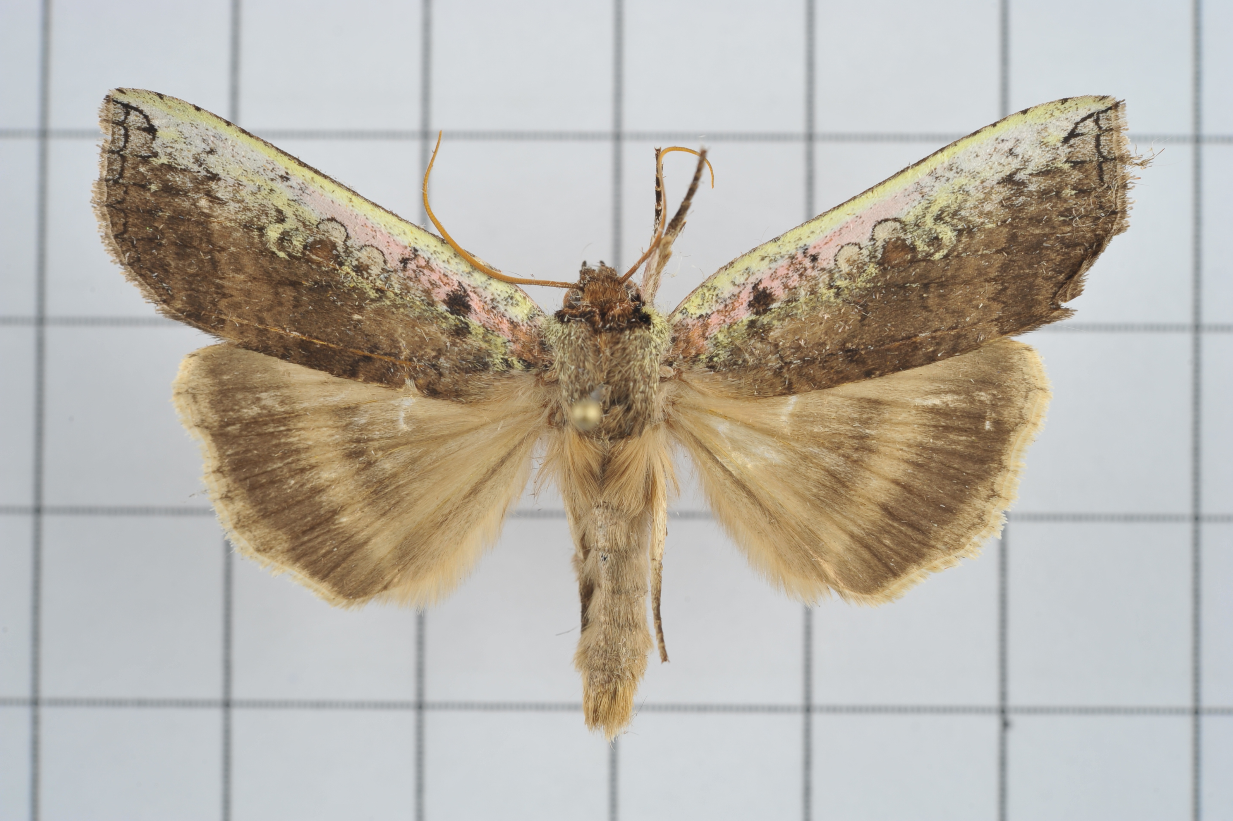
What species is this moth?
Tethea oberthueri taiwana
